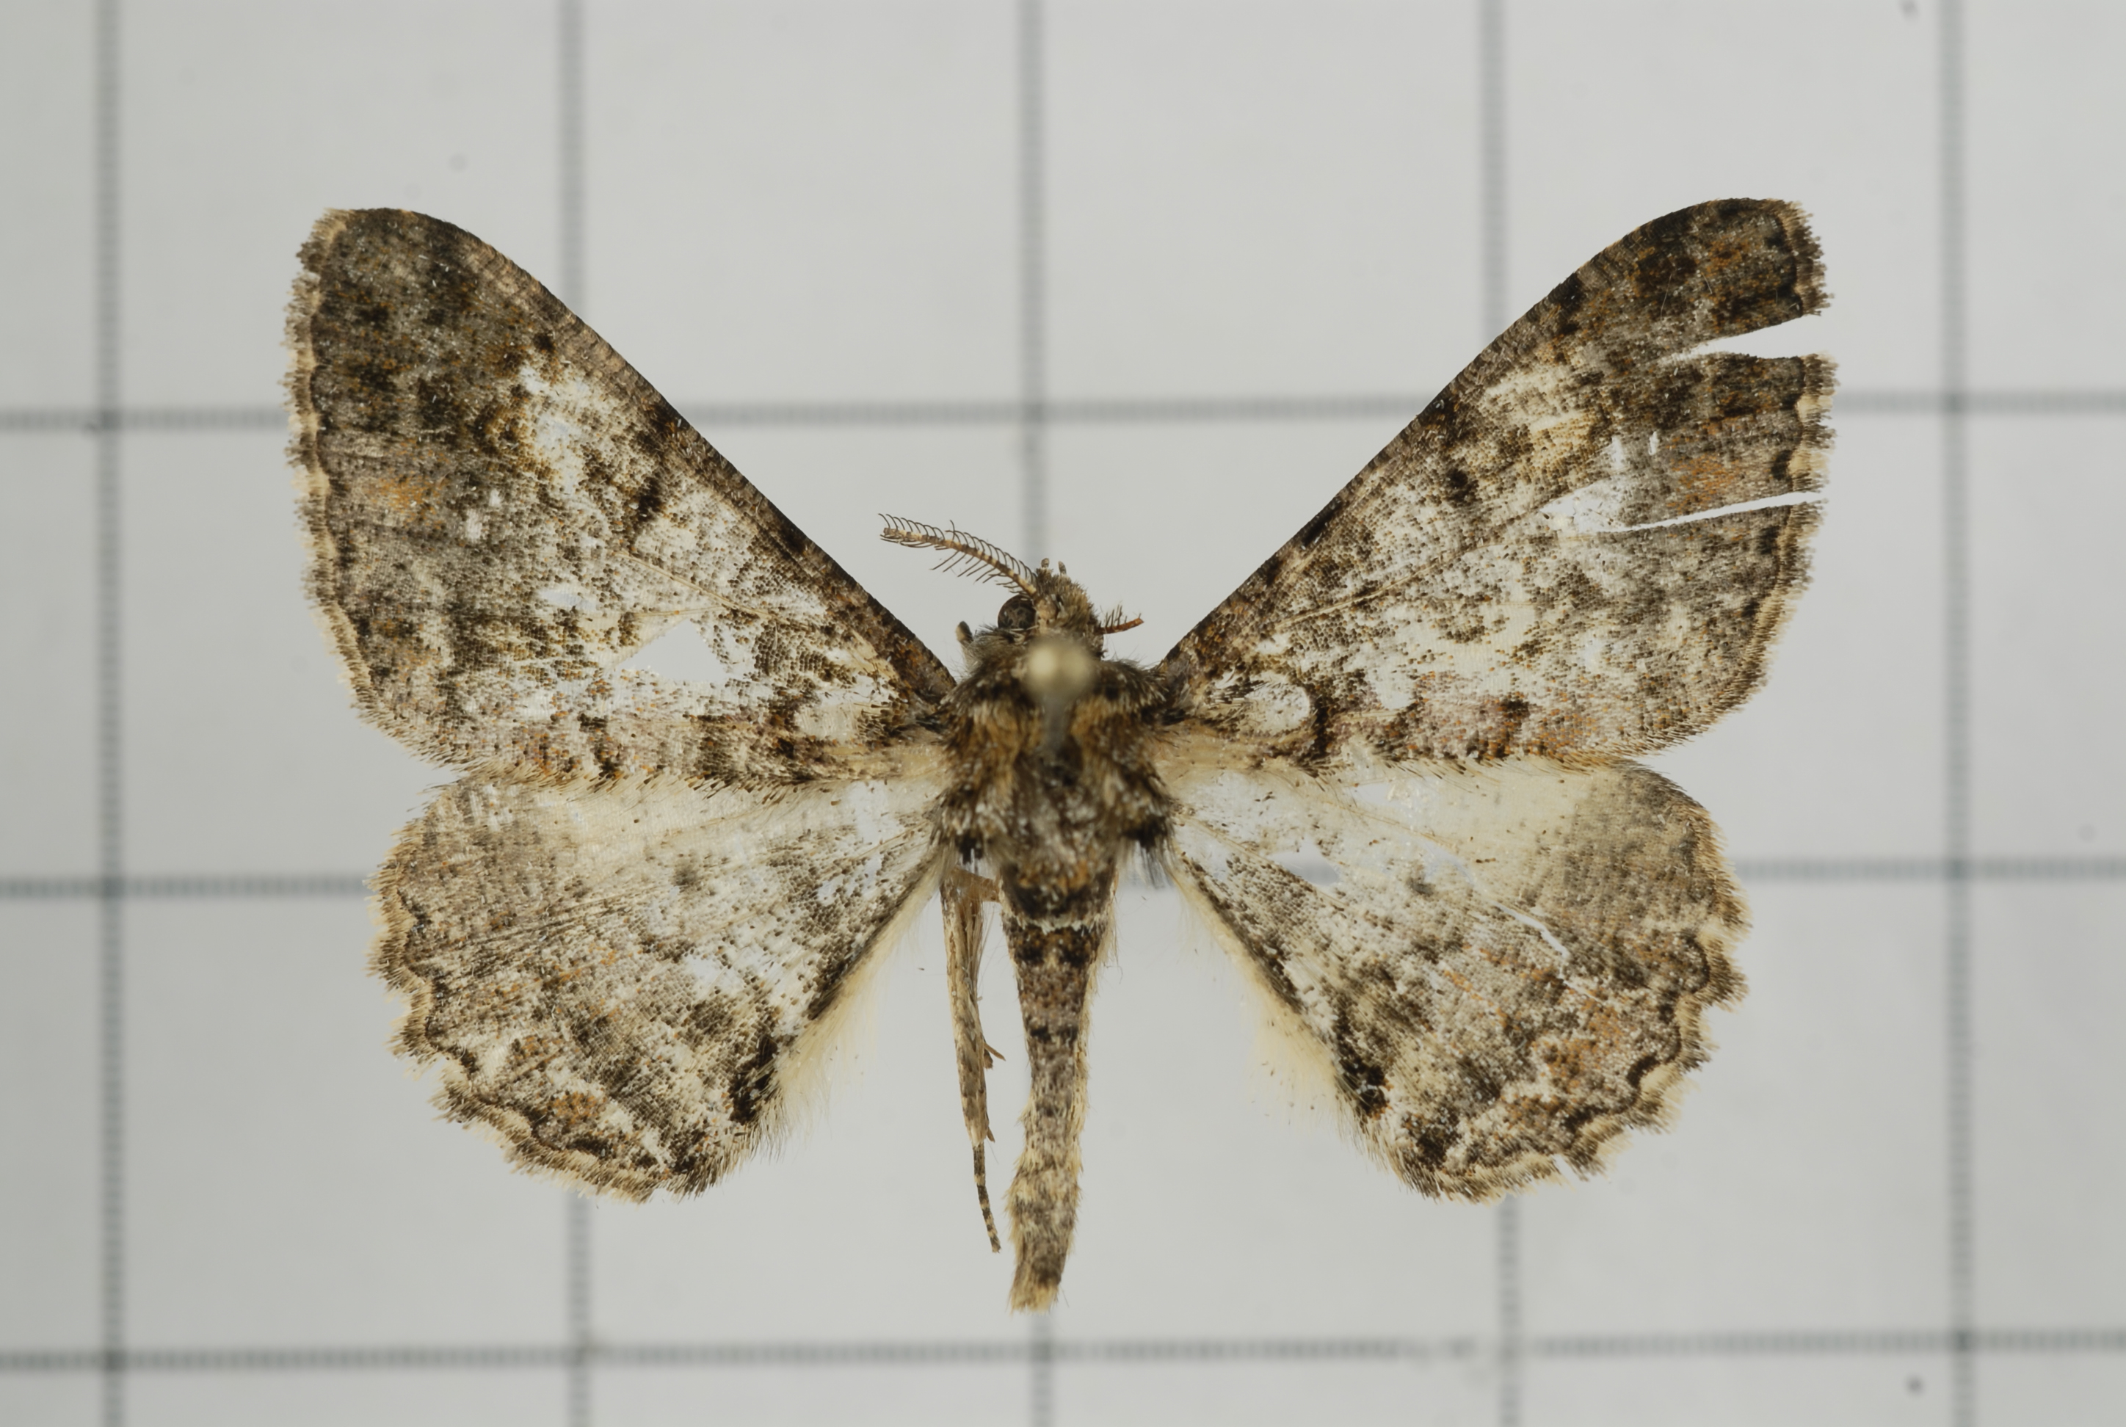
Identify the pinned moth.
Alcis taiwanovariegata
